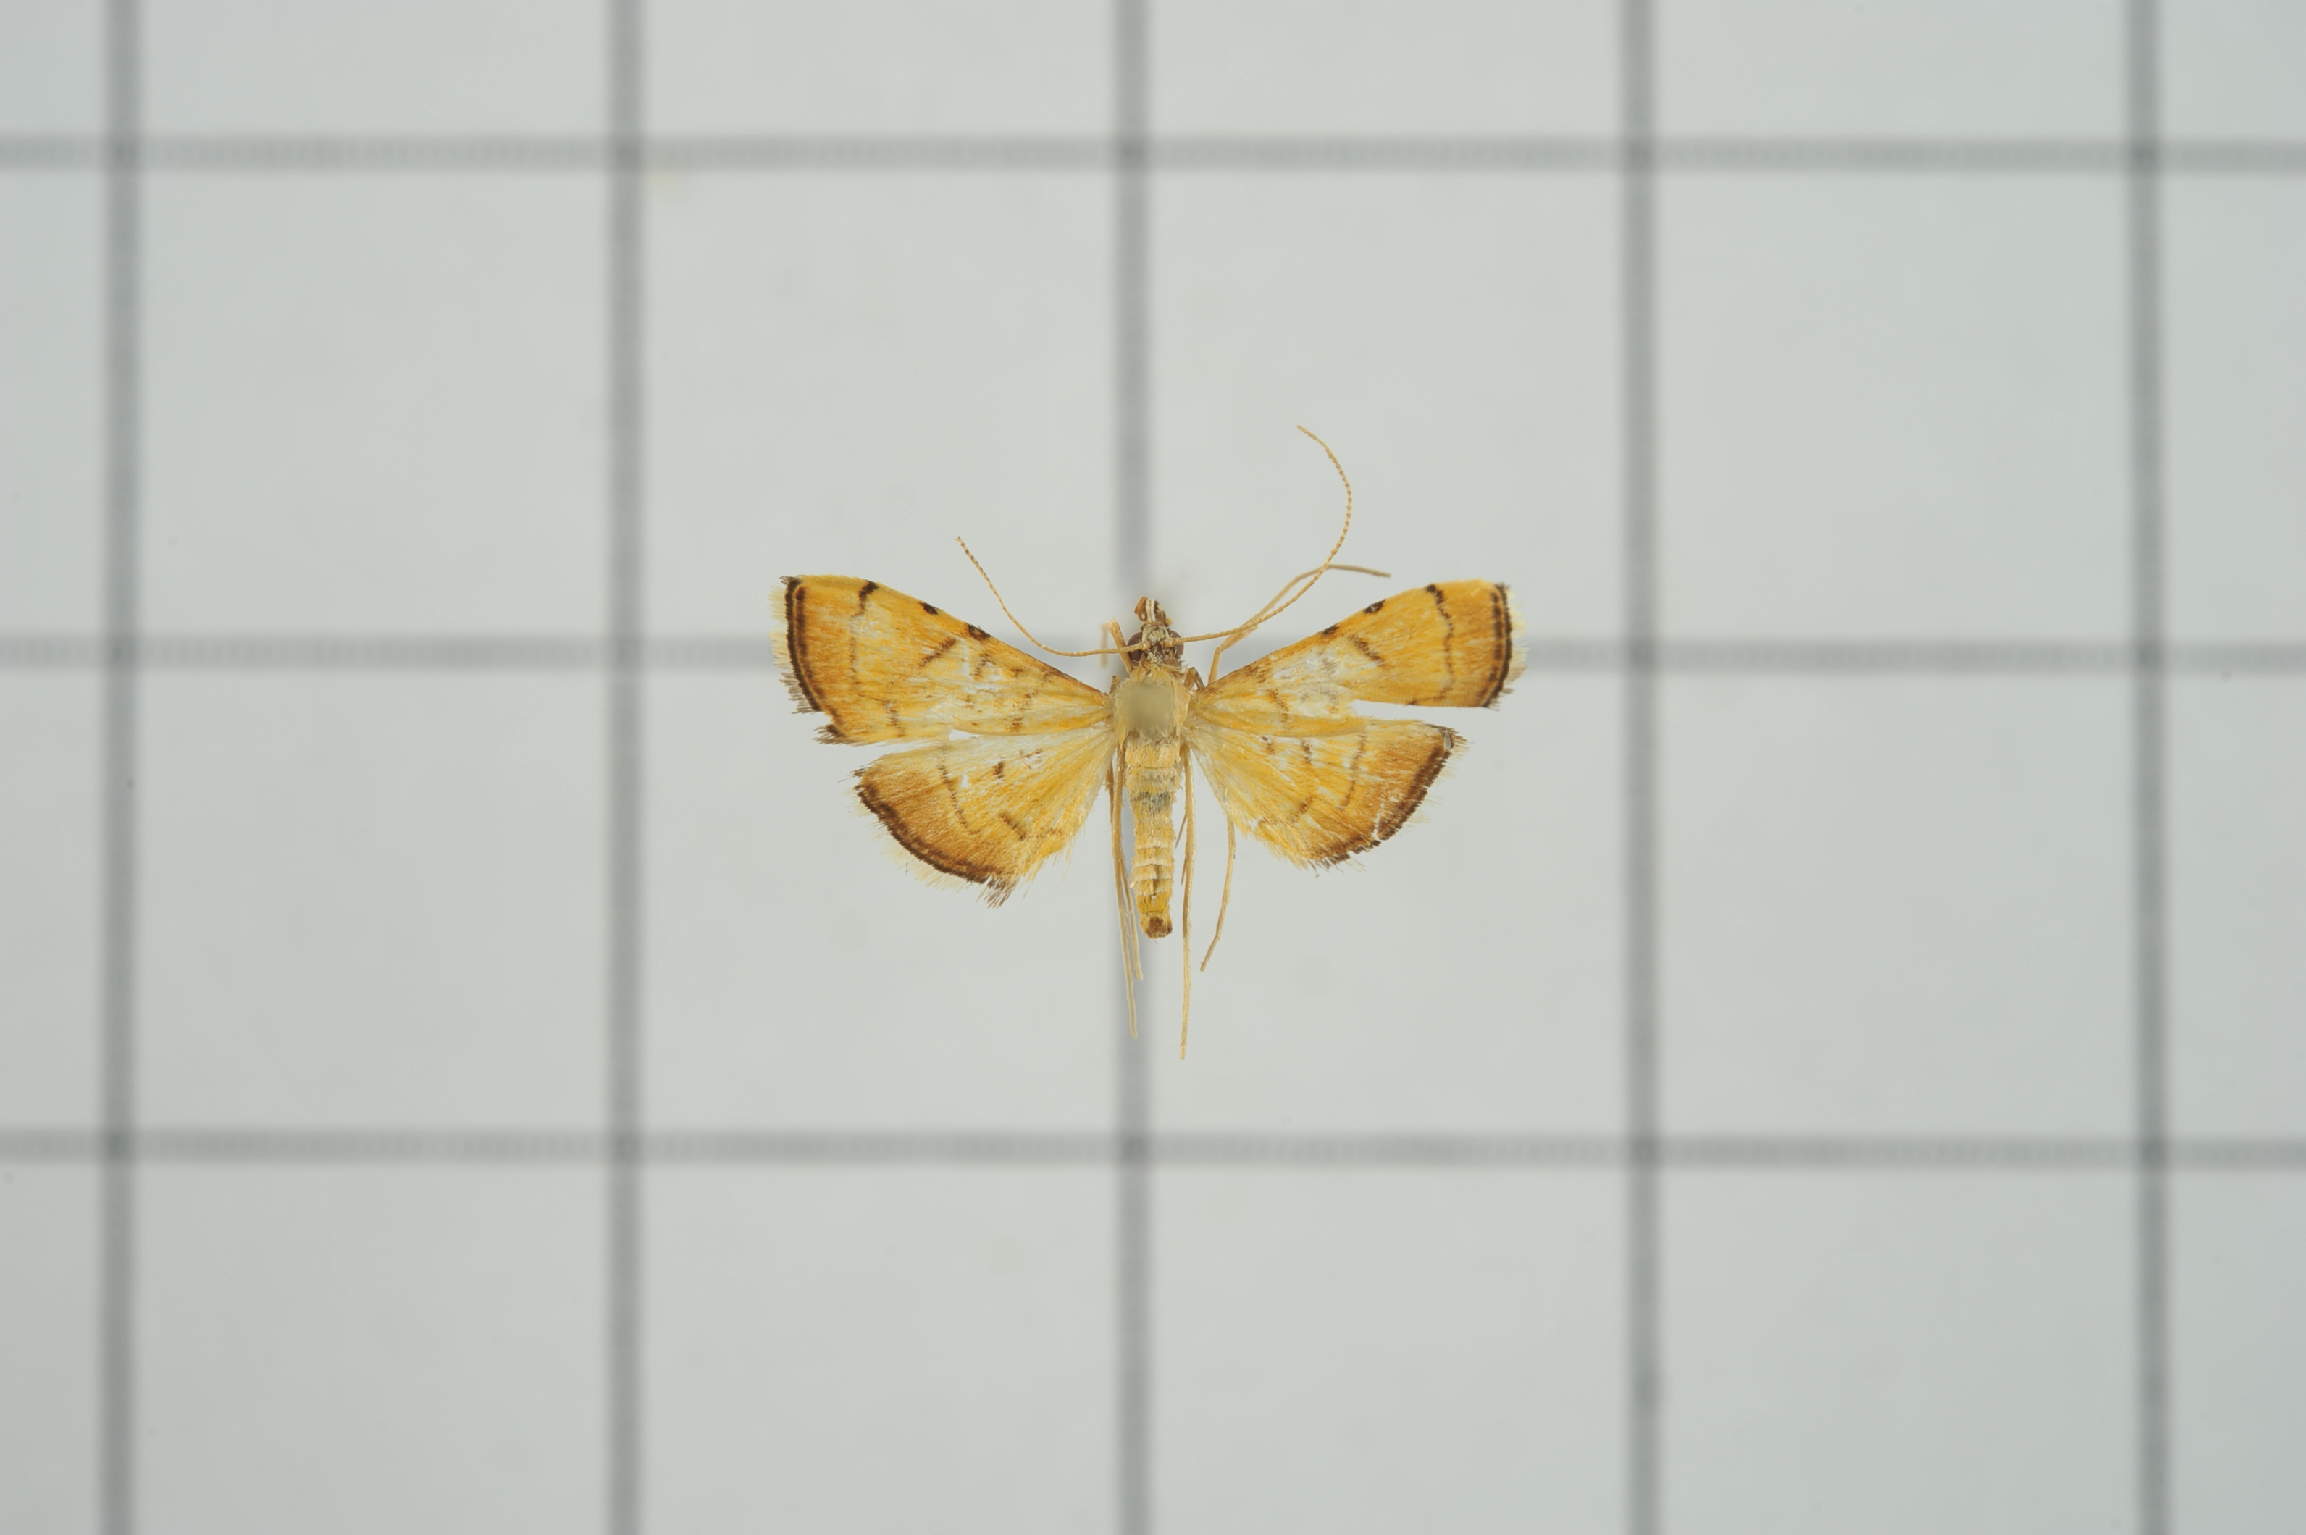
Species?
Dolicharthria charonialis
